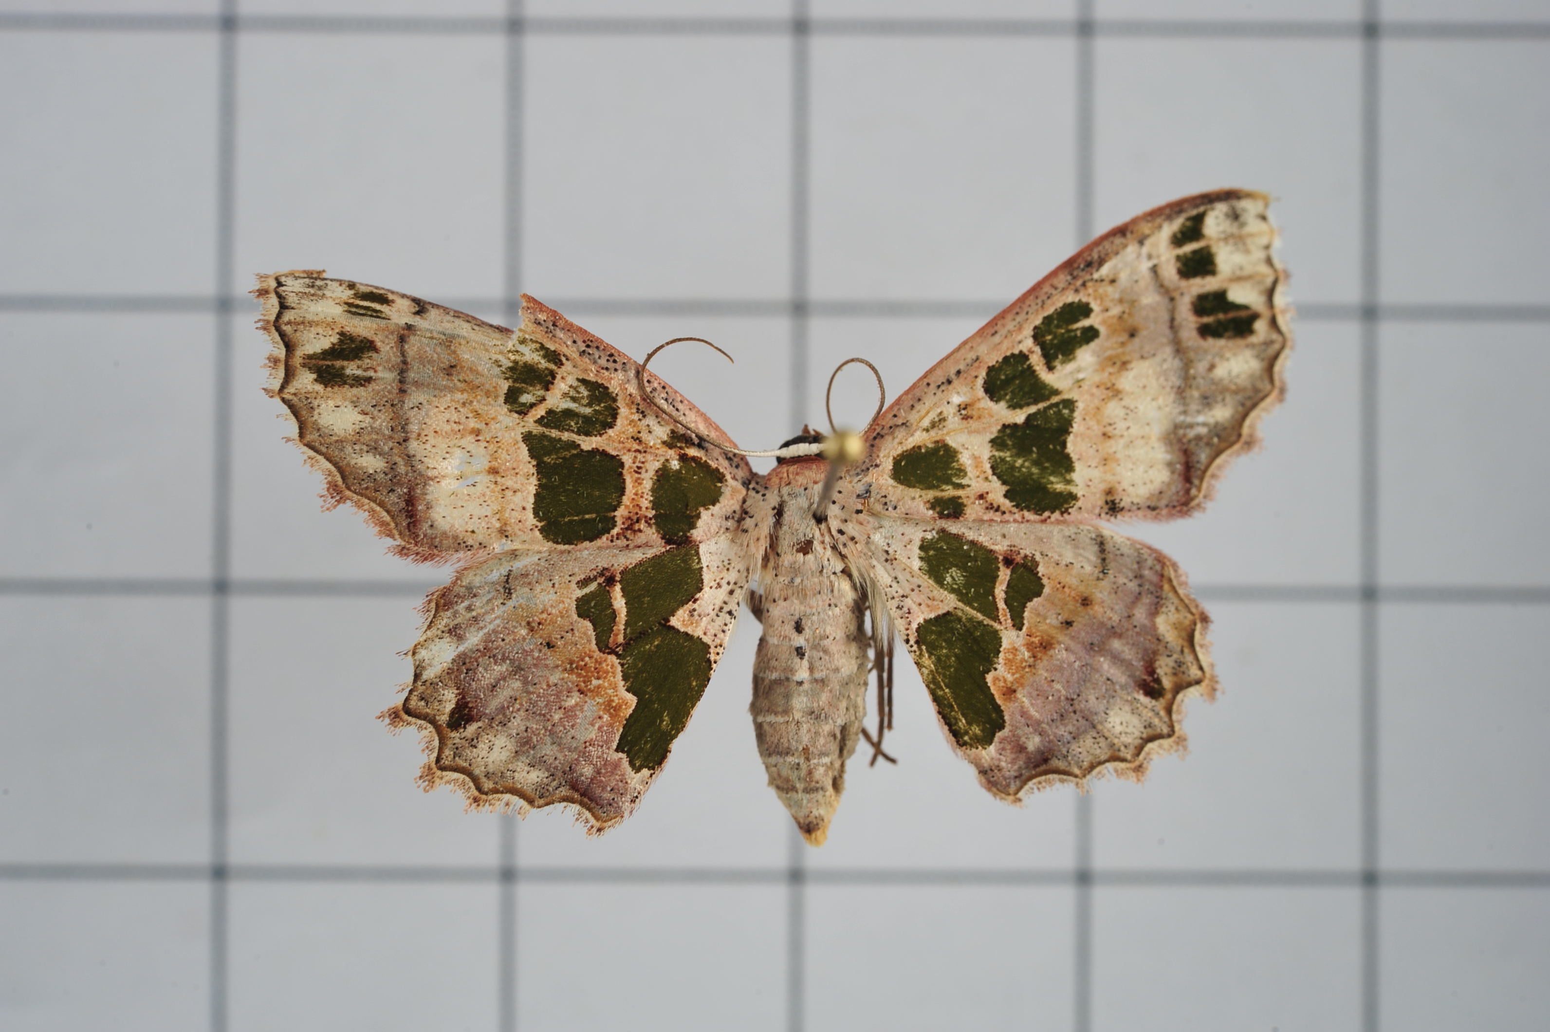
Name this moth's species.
Antitrygodes divisaria perturbata
